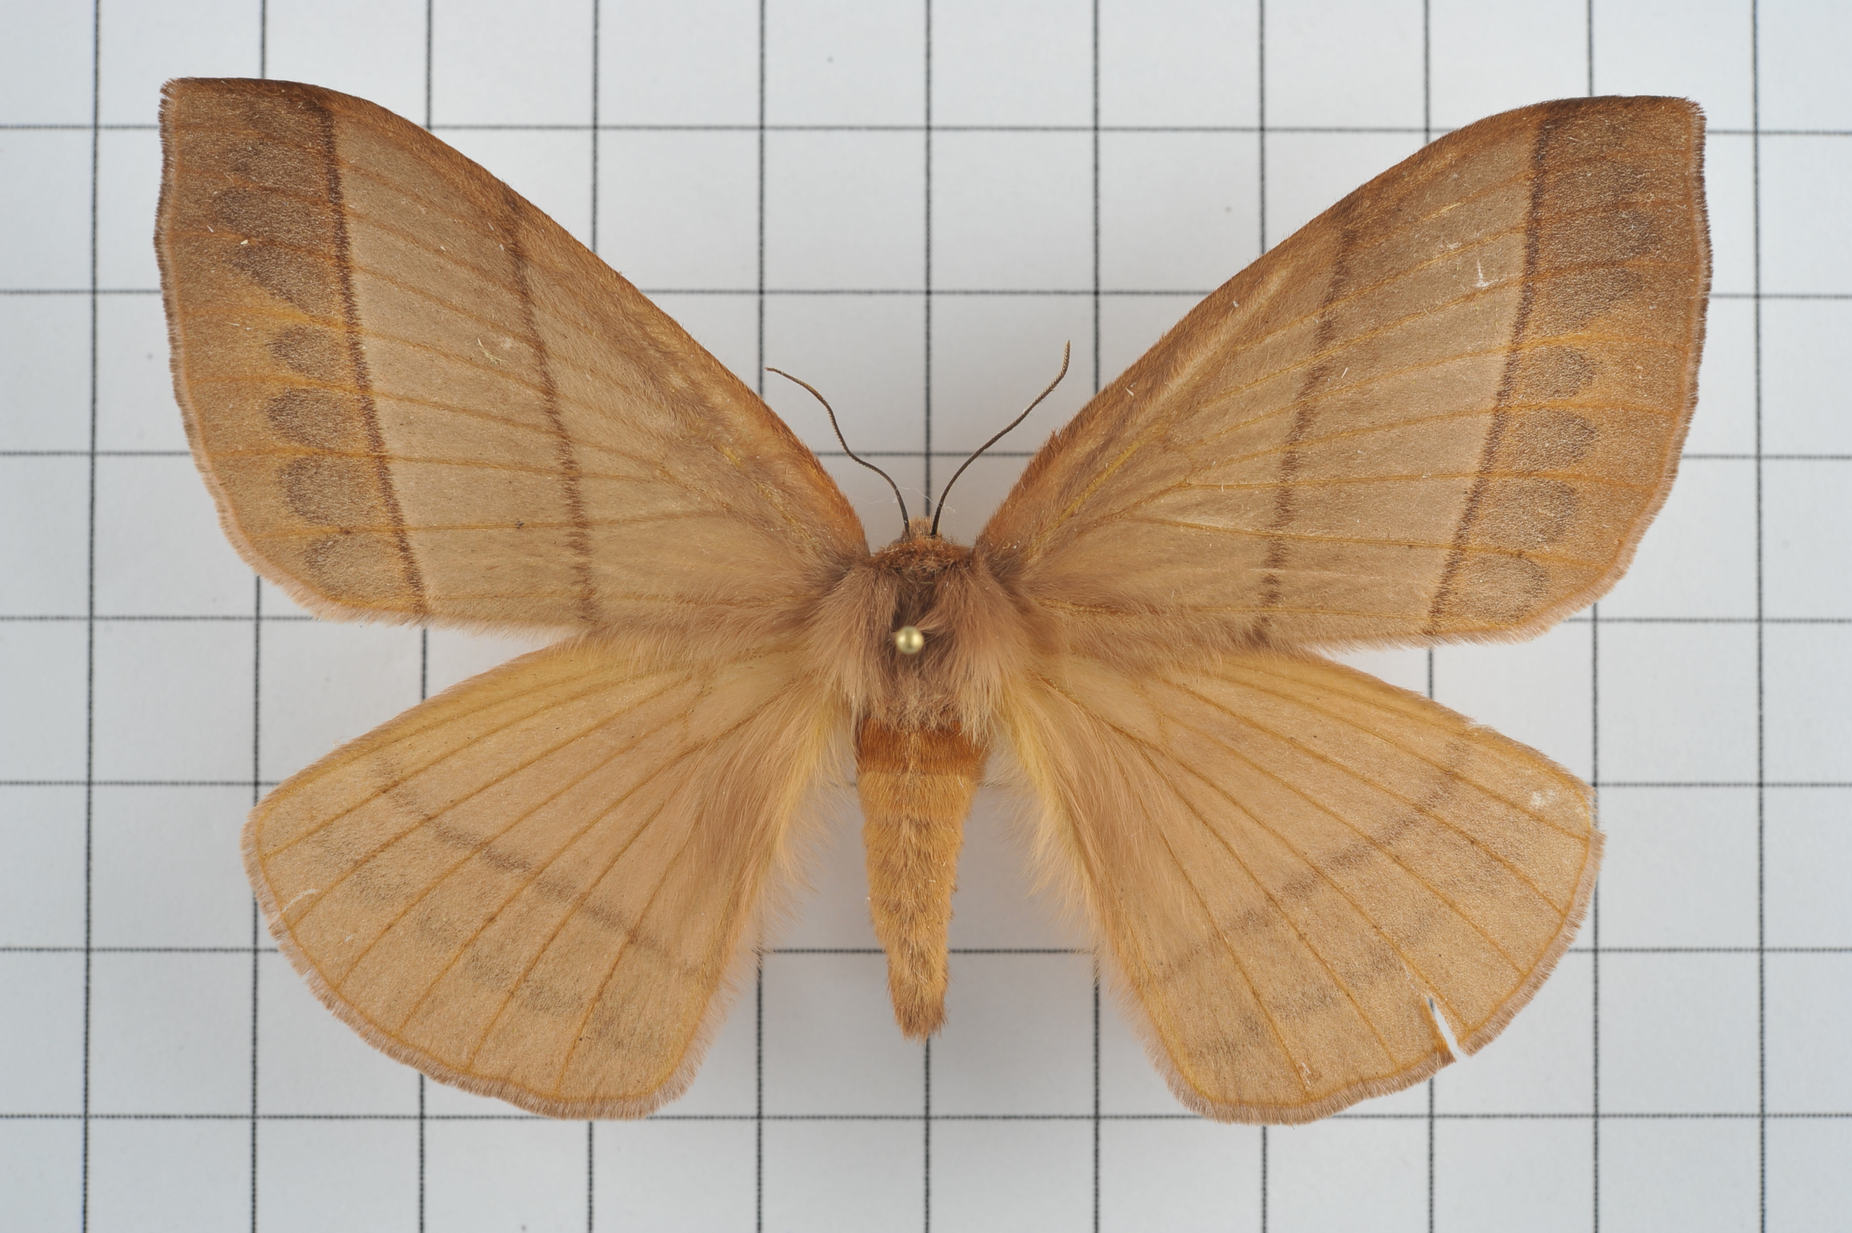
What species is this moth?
Palirisa cervina formosana
